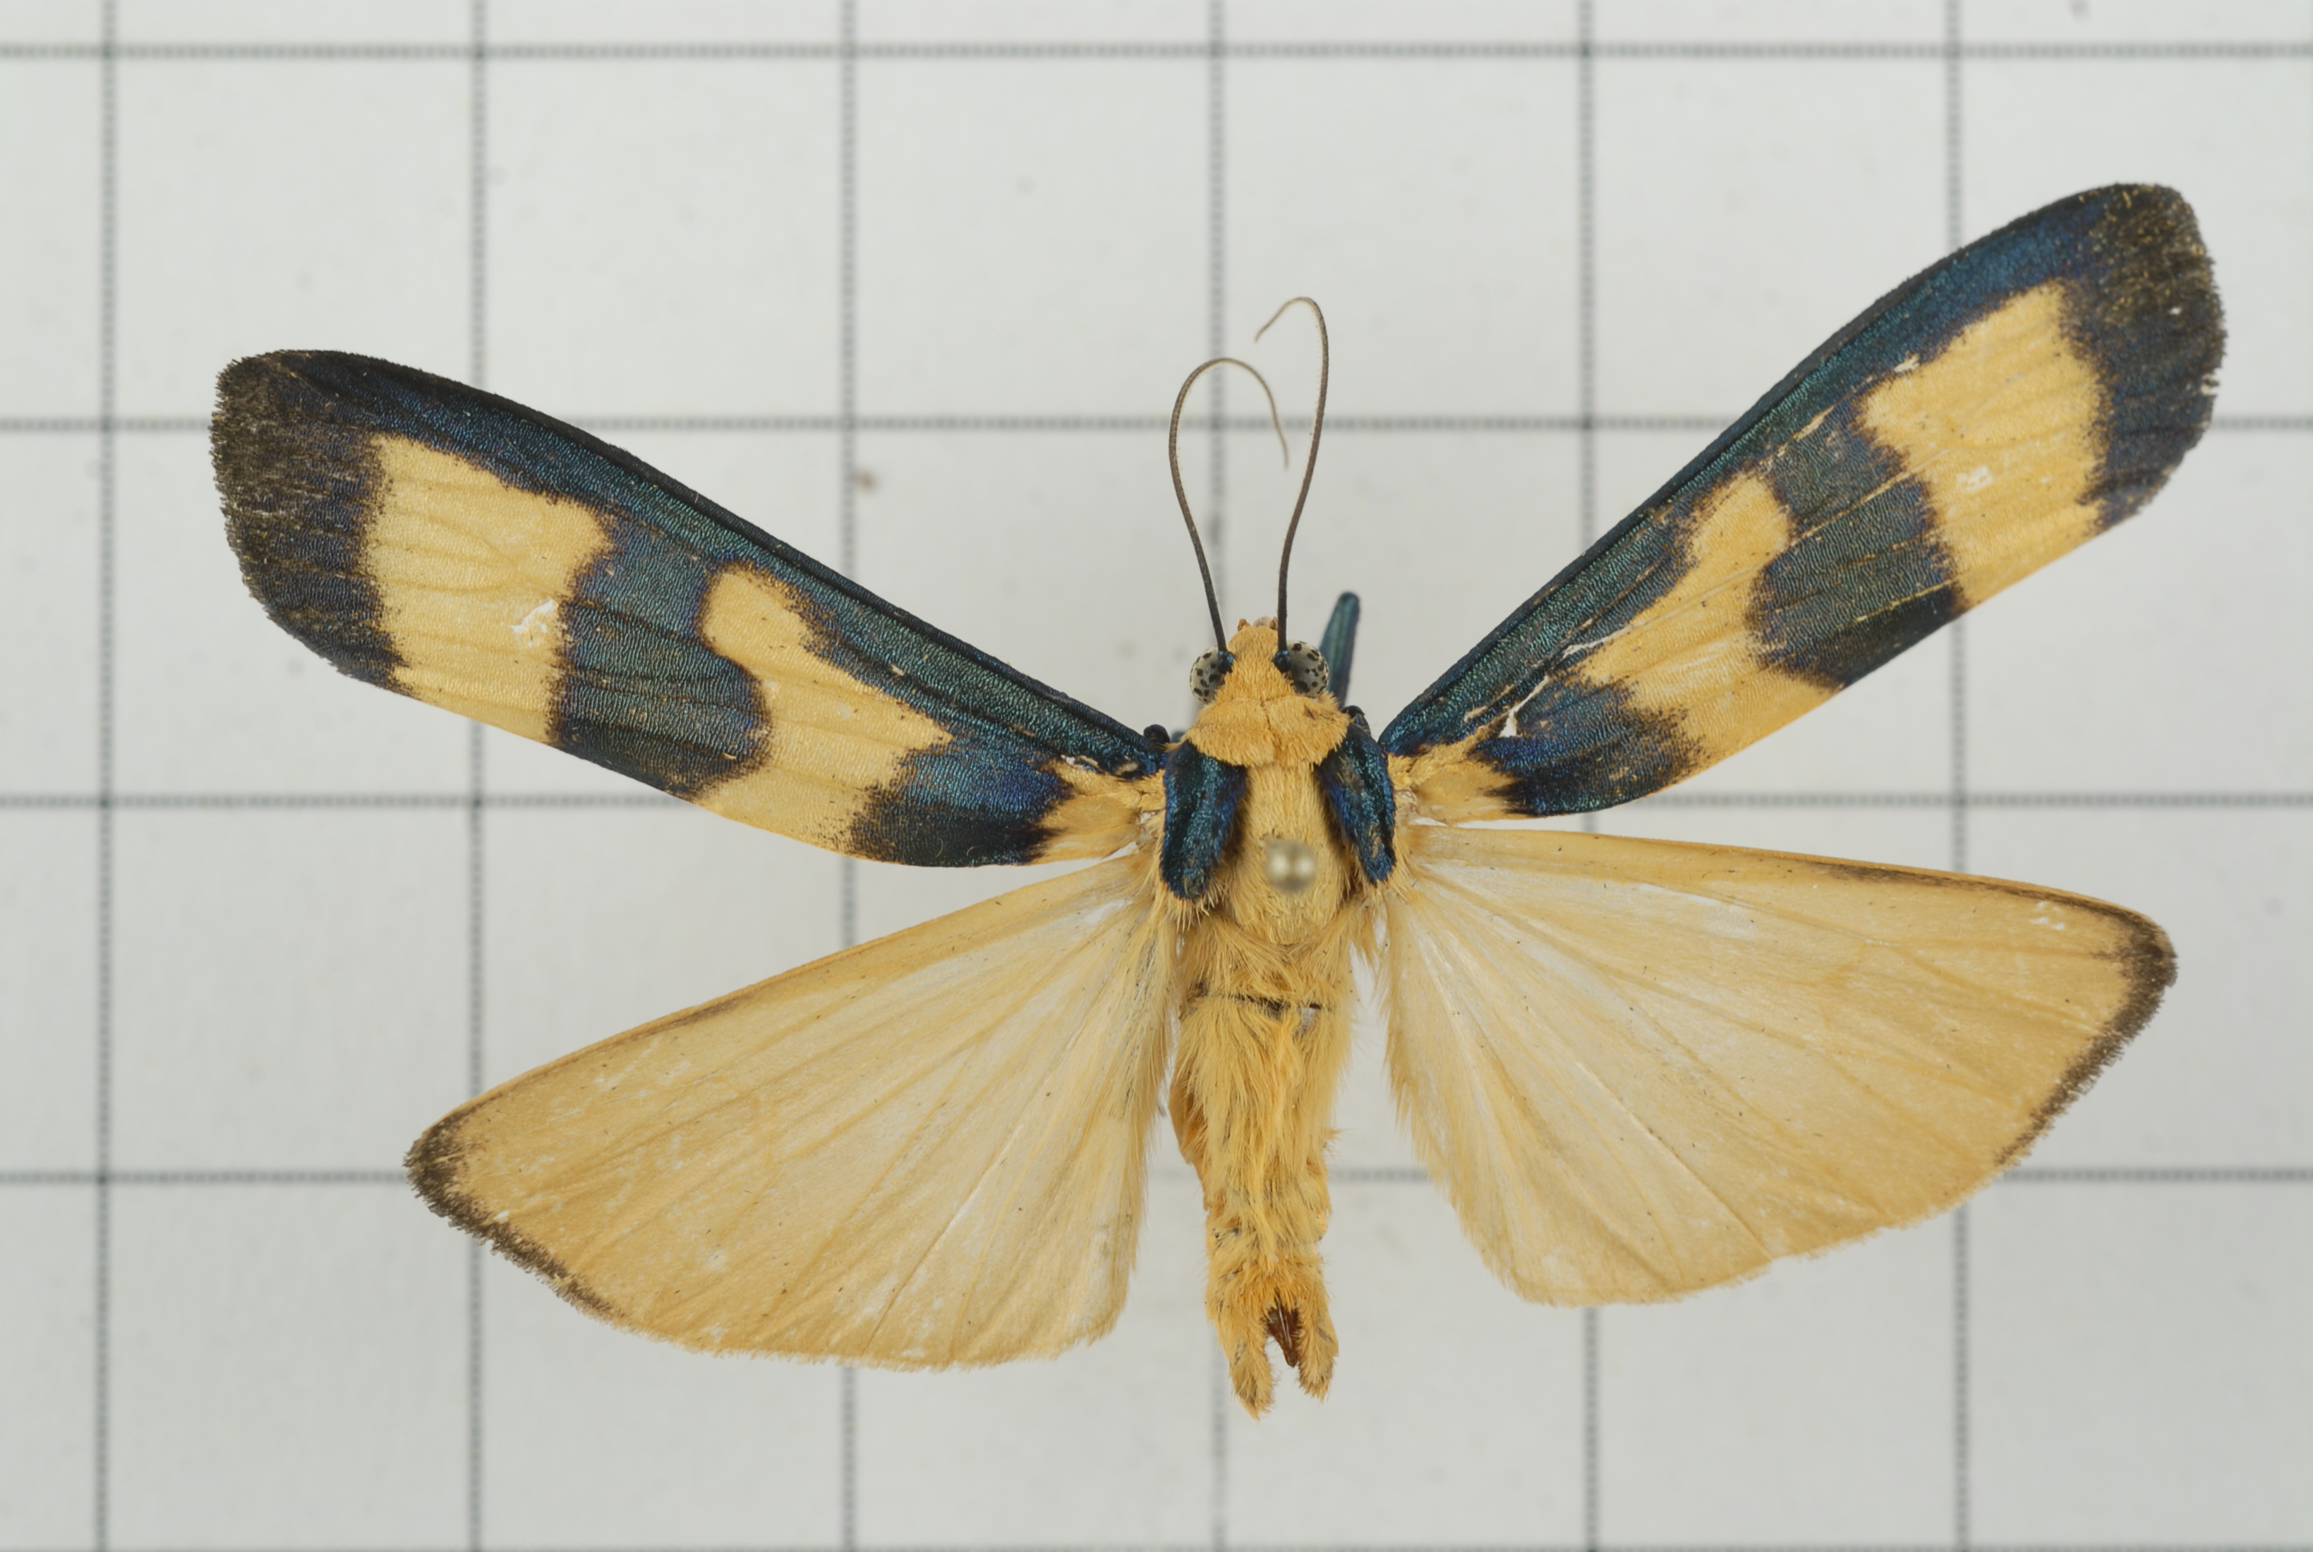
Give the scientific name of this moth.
Chrysaeglia magnifica
